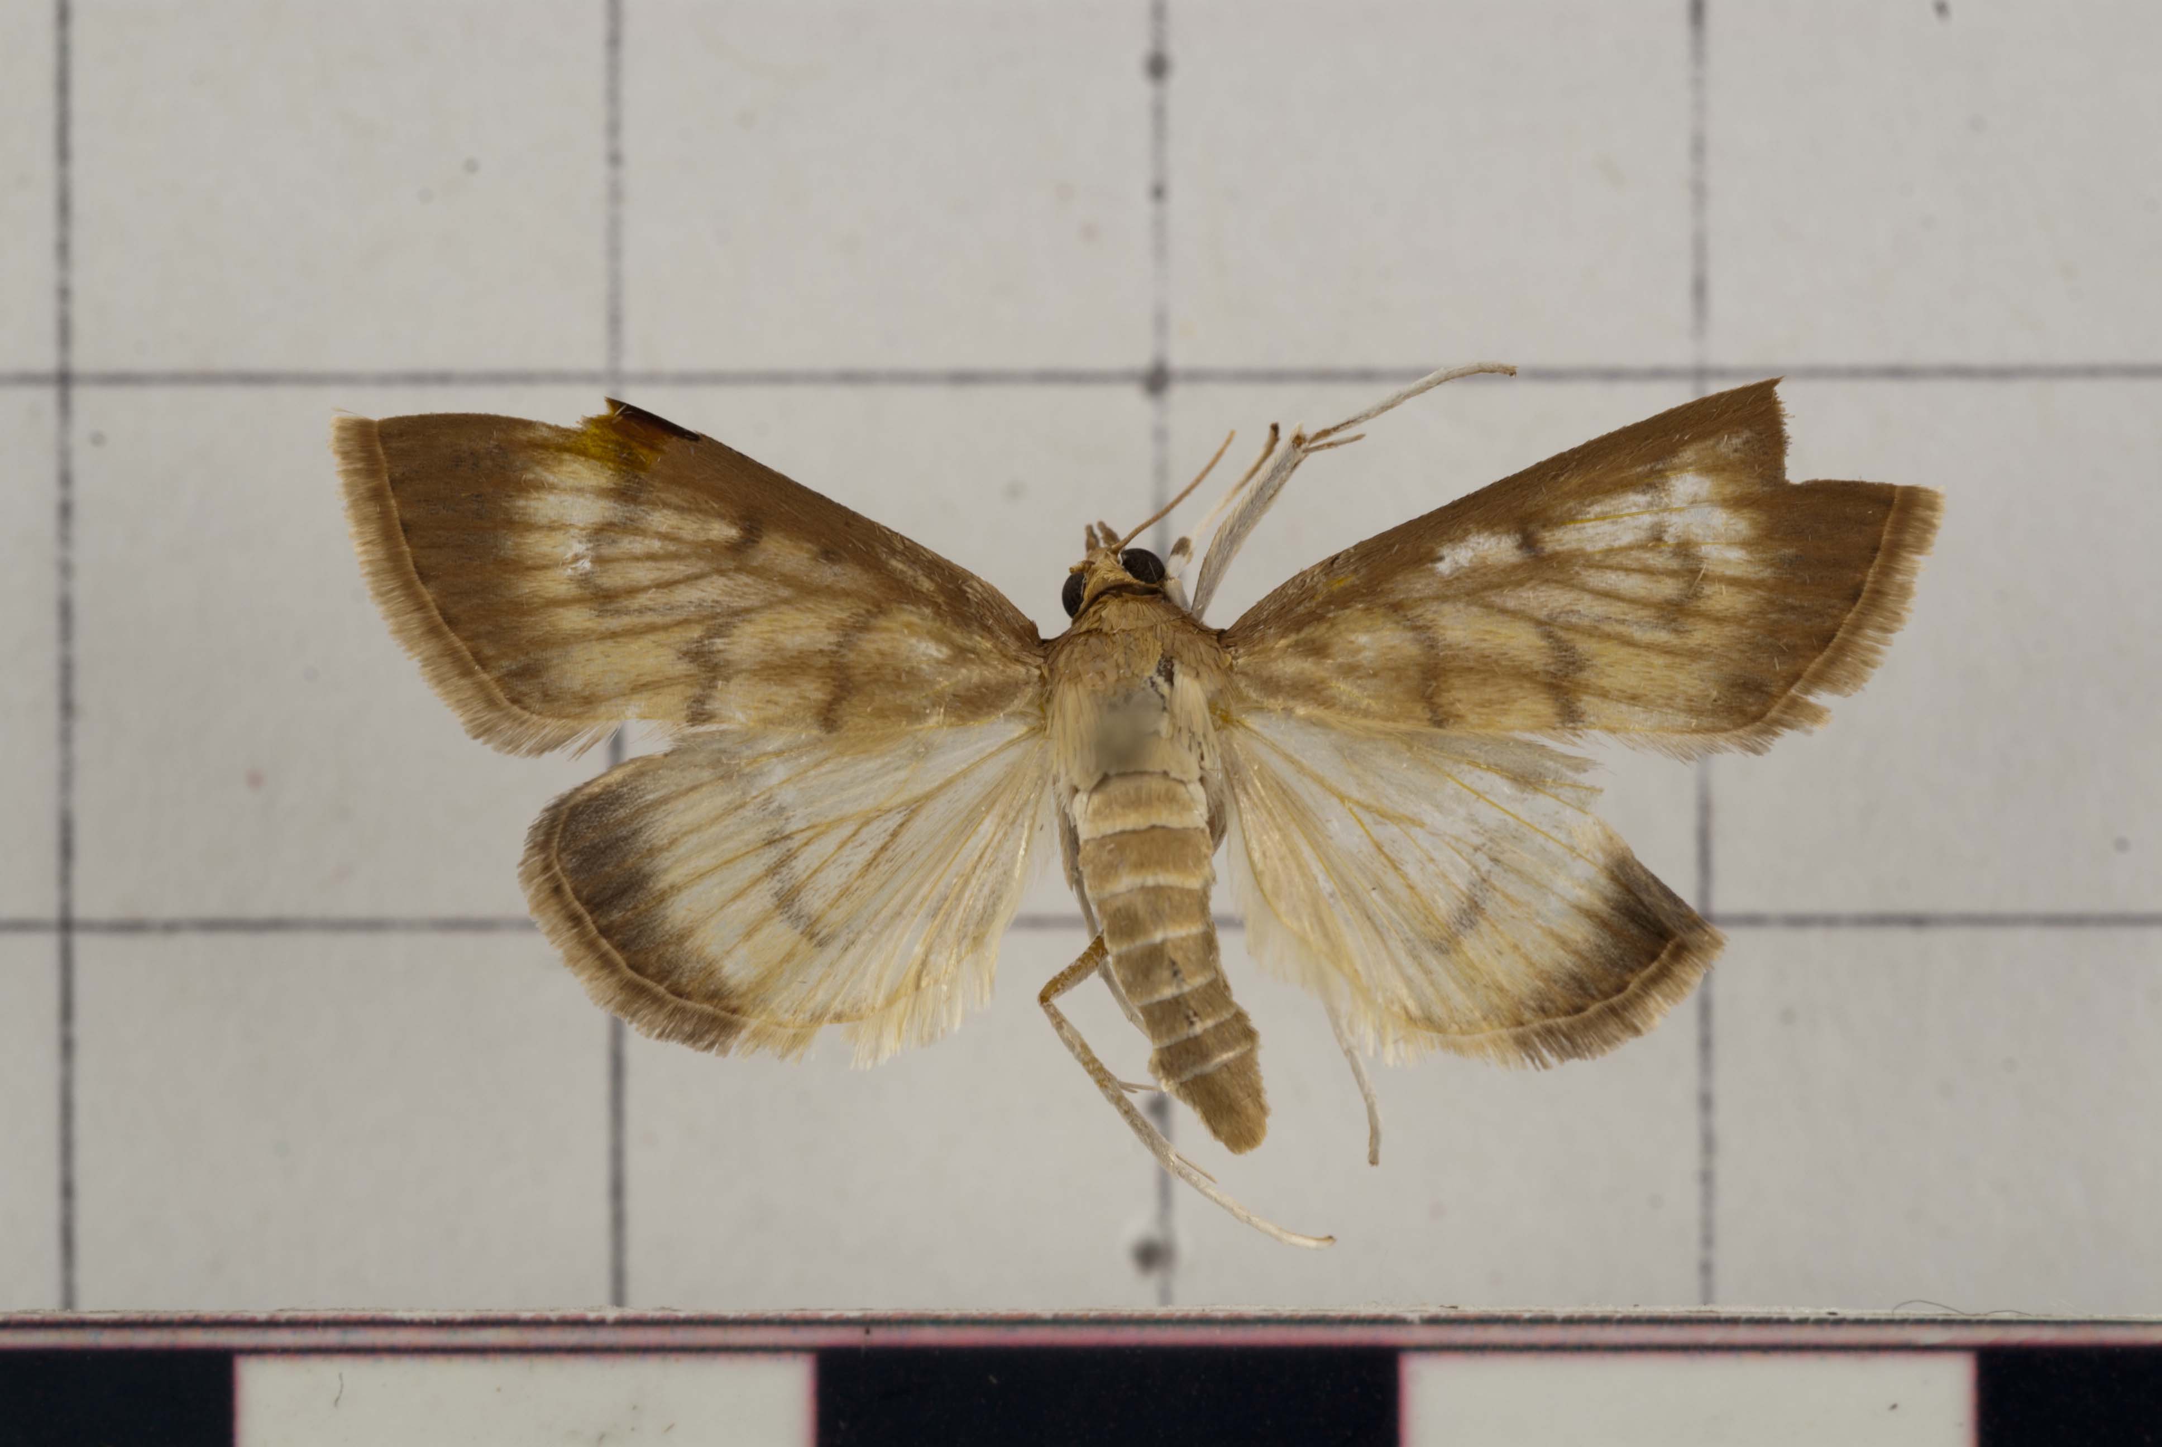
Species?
Crypsiptya coclesalis
